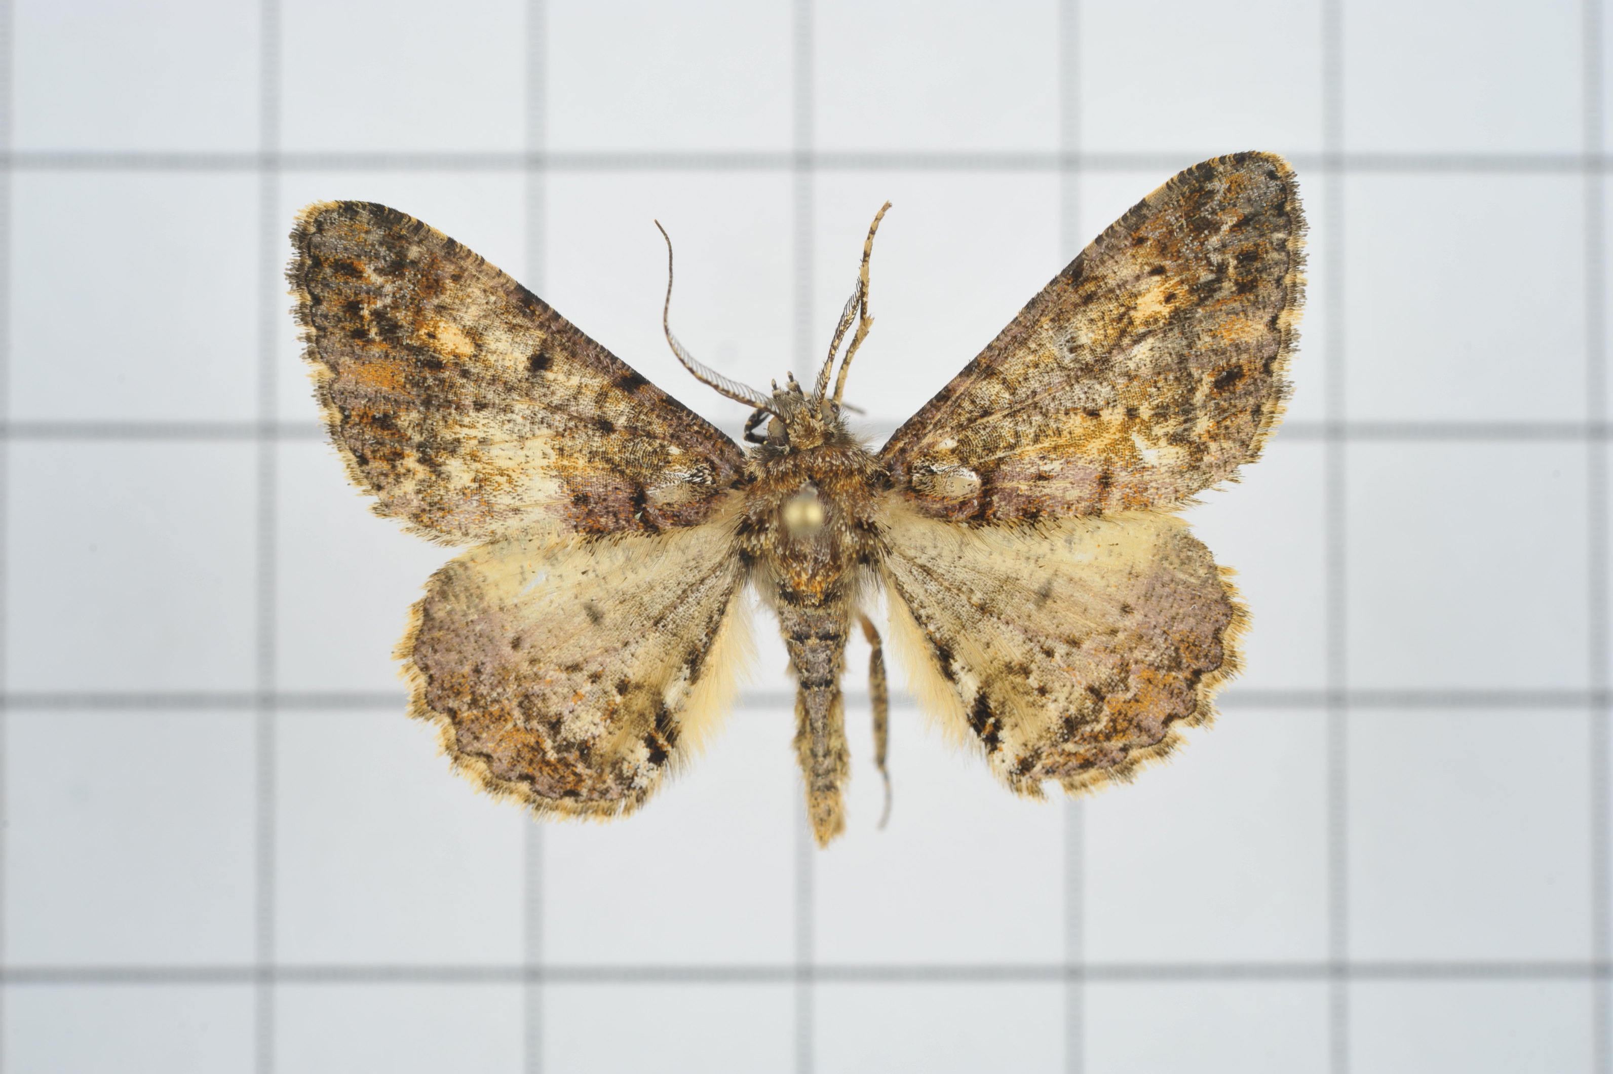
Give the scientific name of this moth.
Alcis taiwanovariegata
